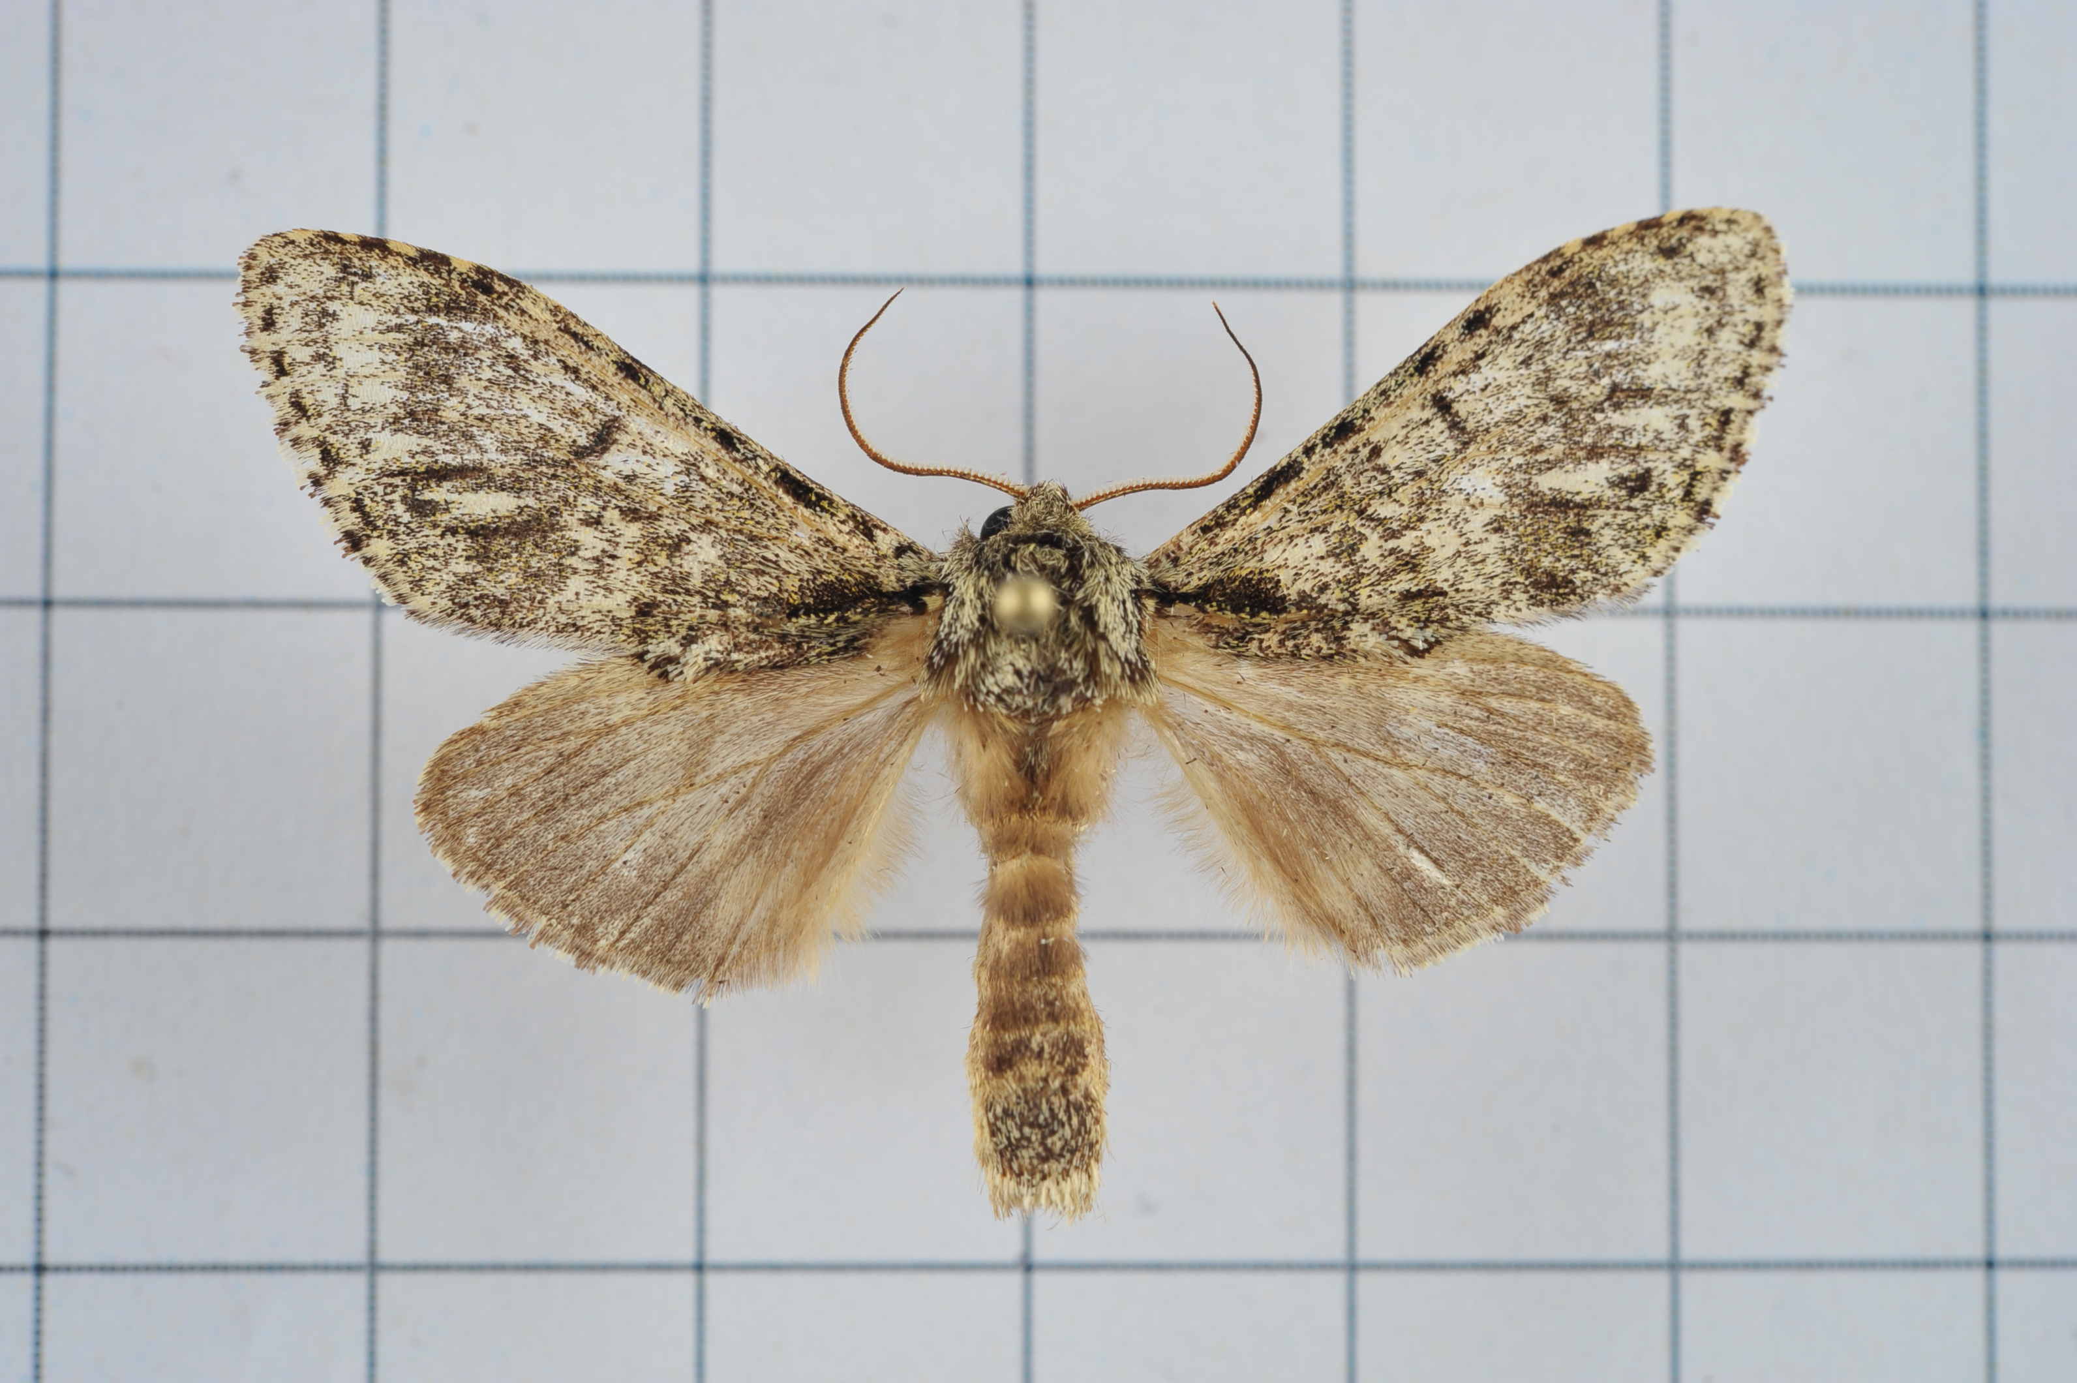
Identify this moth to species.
Pheosiopsis cinerea formosana
